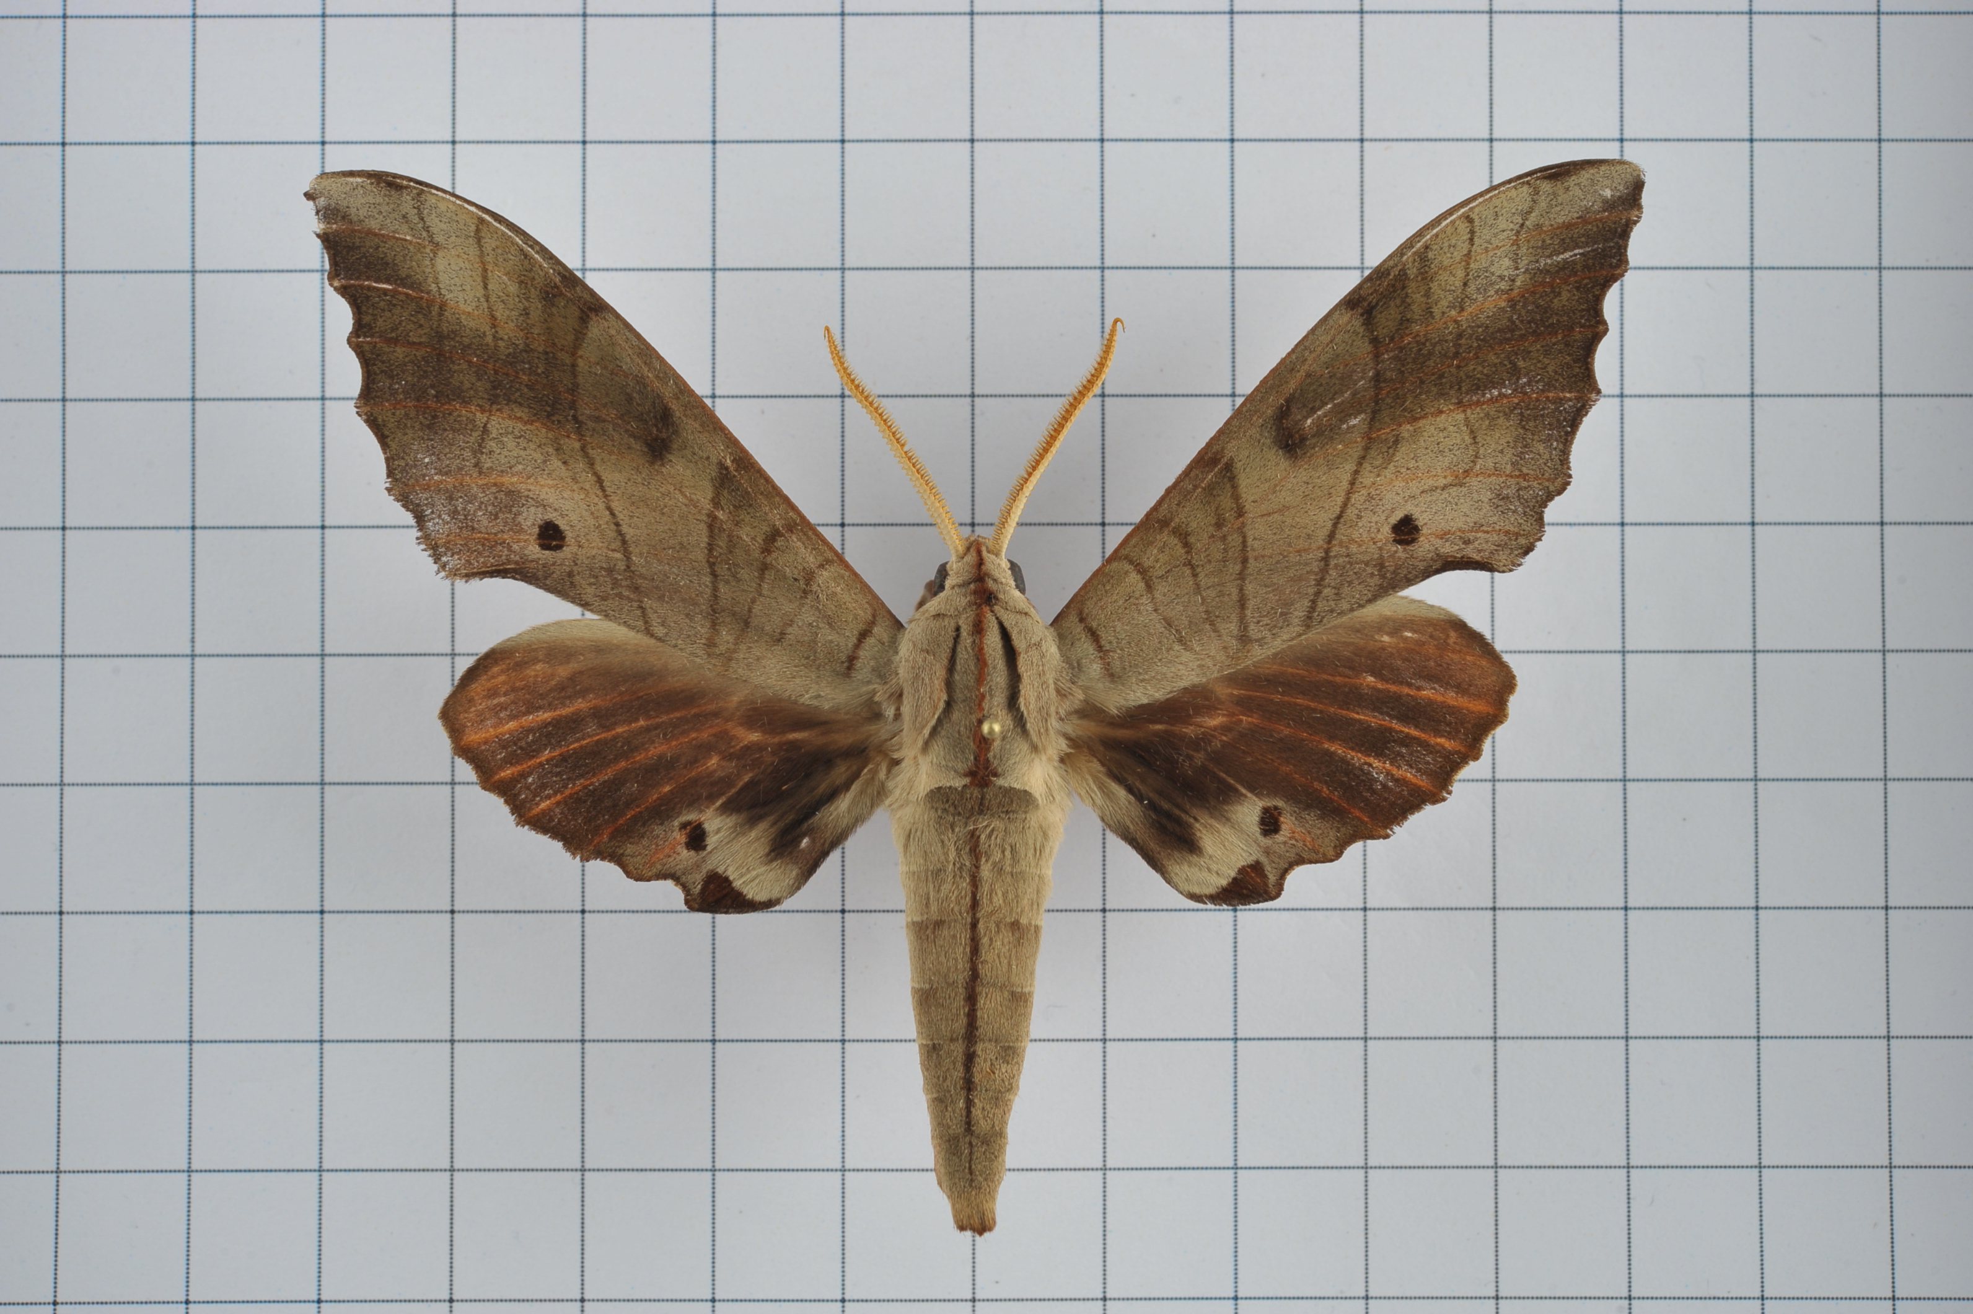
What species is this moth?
Marumba sperchius sperchius
